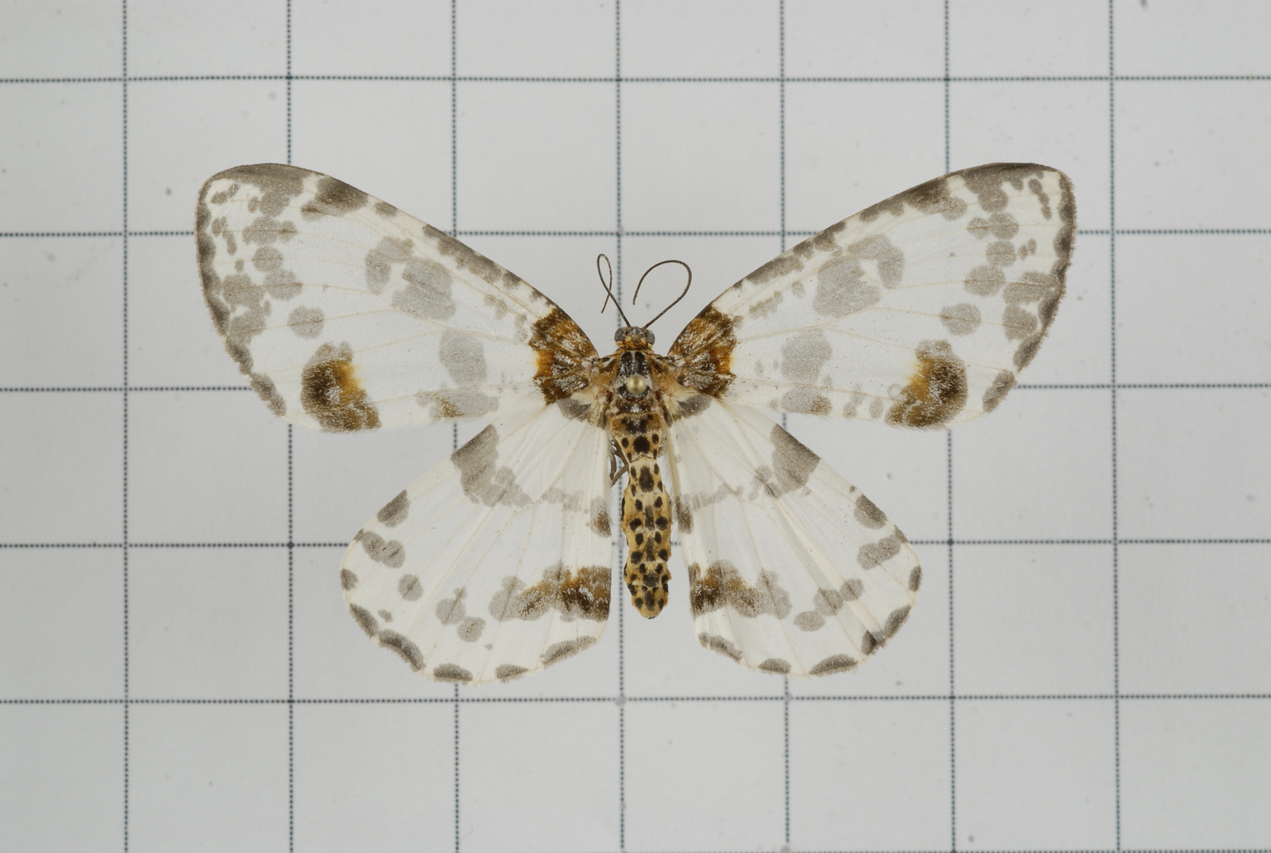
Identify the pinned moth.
Abraxas adilluminata
